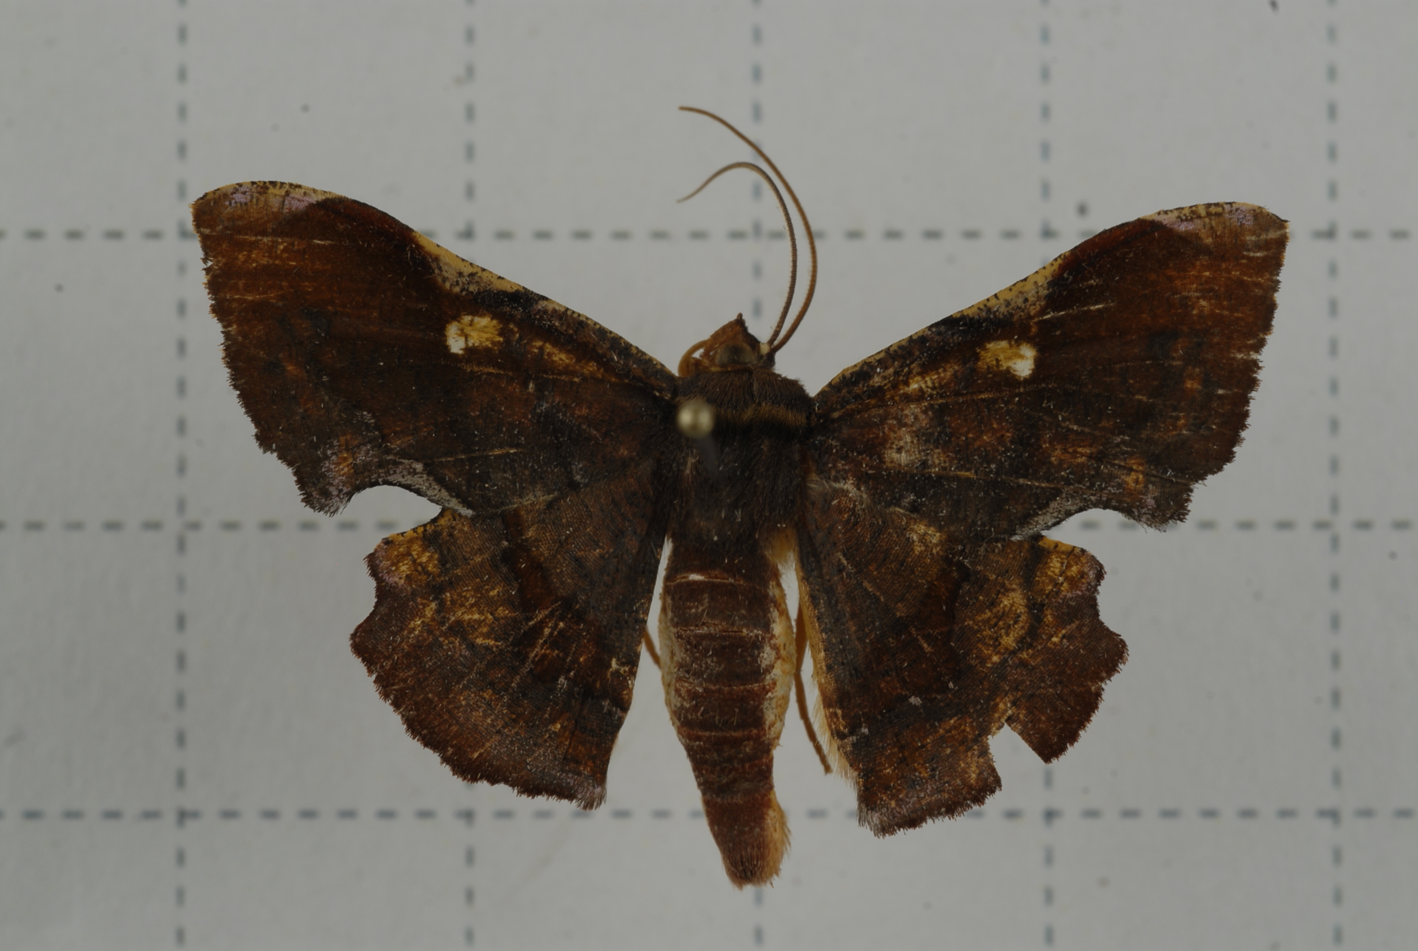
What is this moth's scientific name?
Fascellina chromataria
